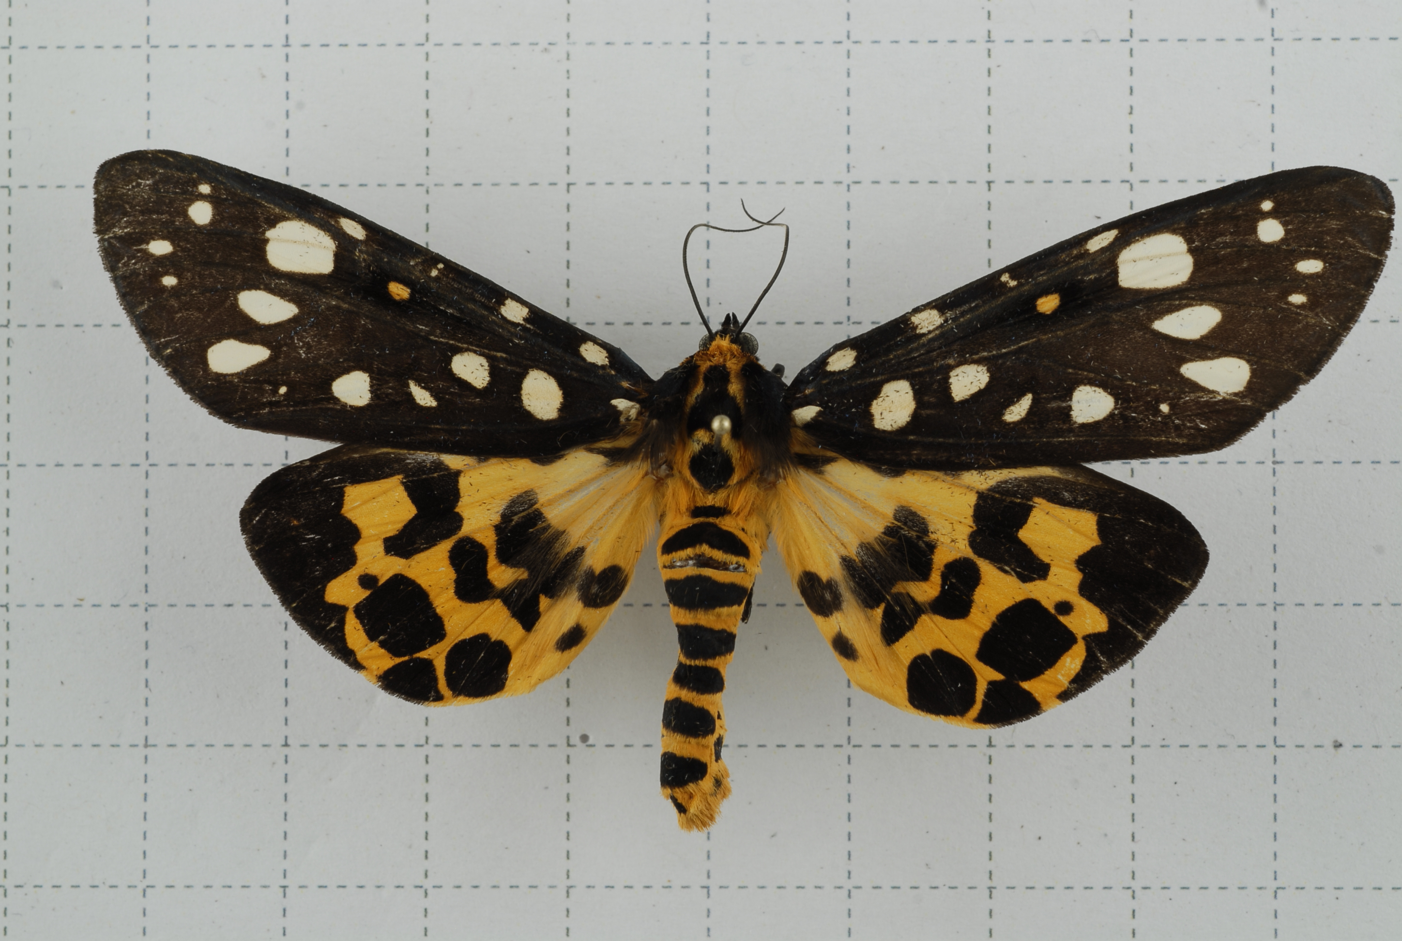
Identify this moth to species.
Aglaomorpha histrio formosana
